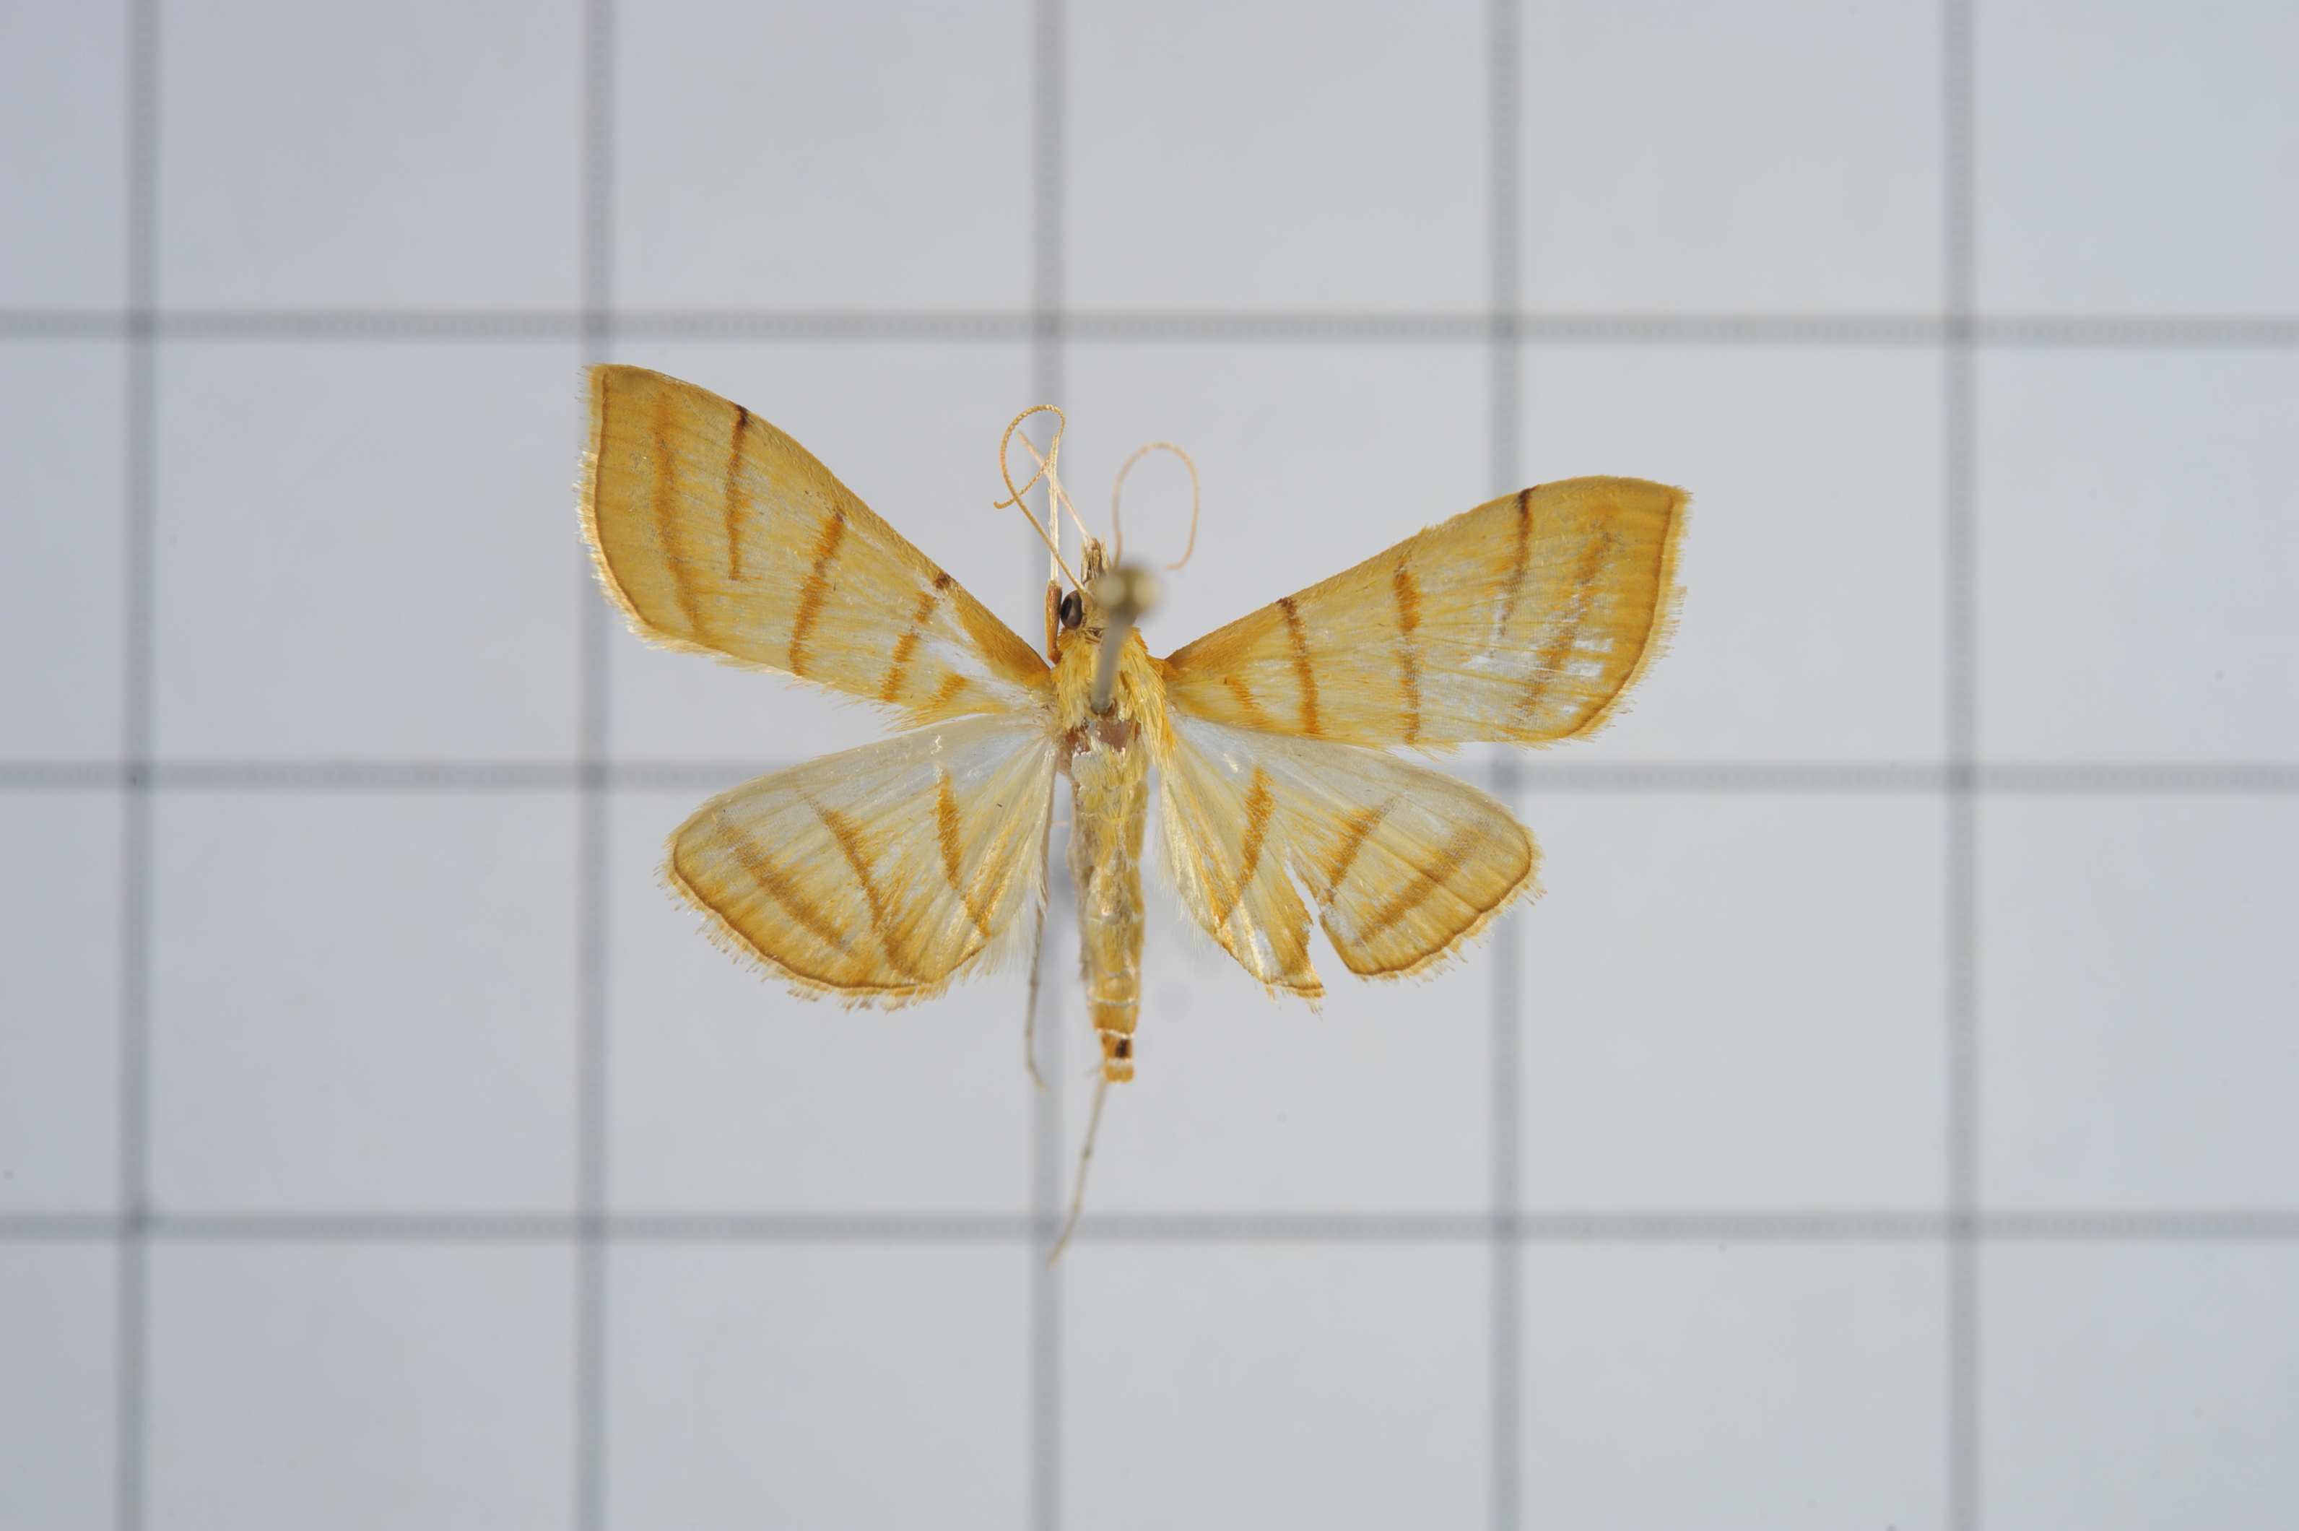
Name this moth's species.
Pagyda quadrilineata
